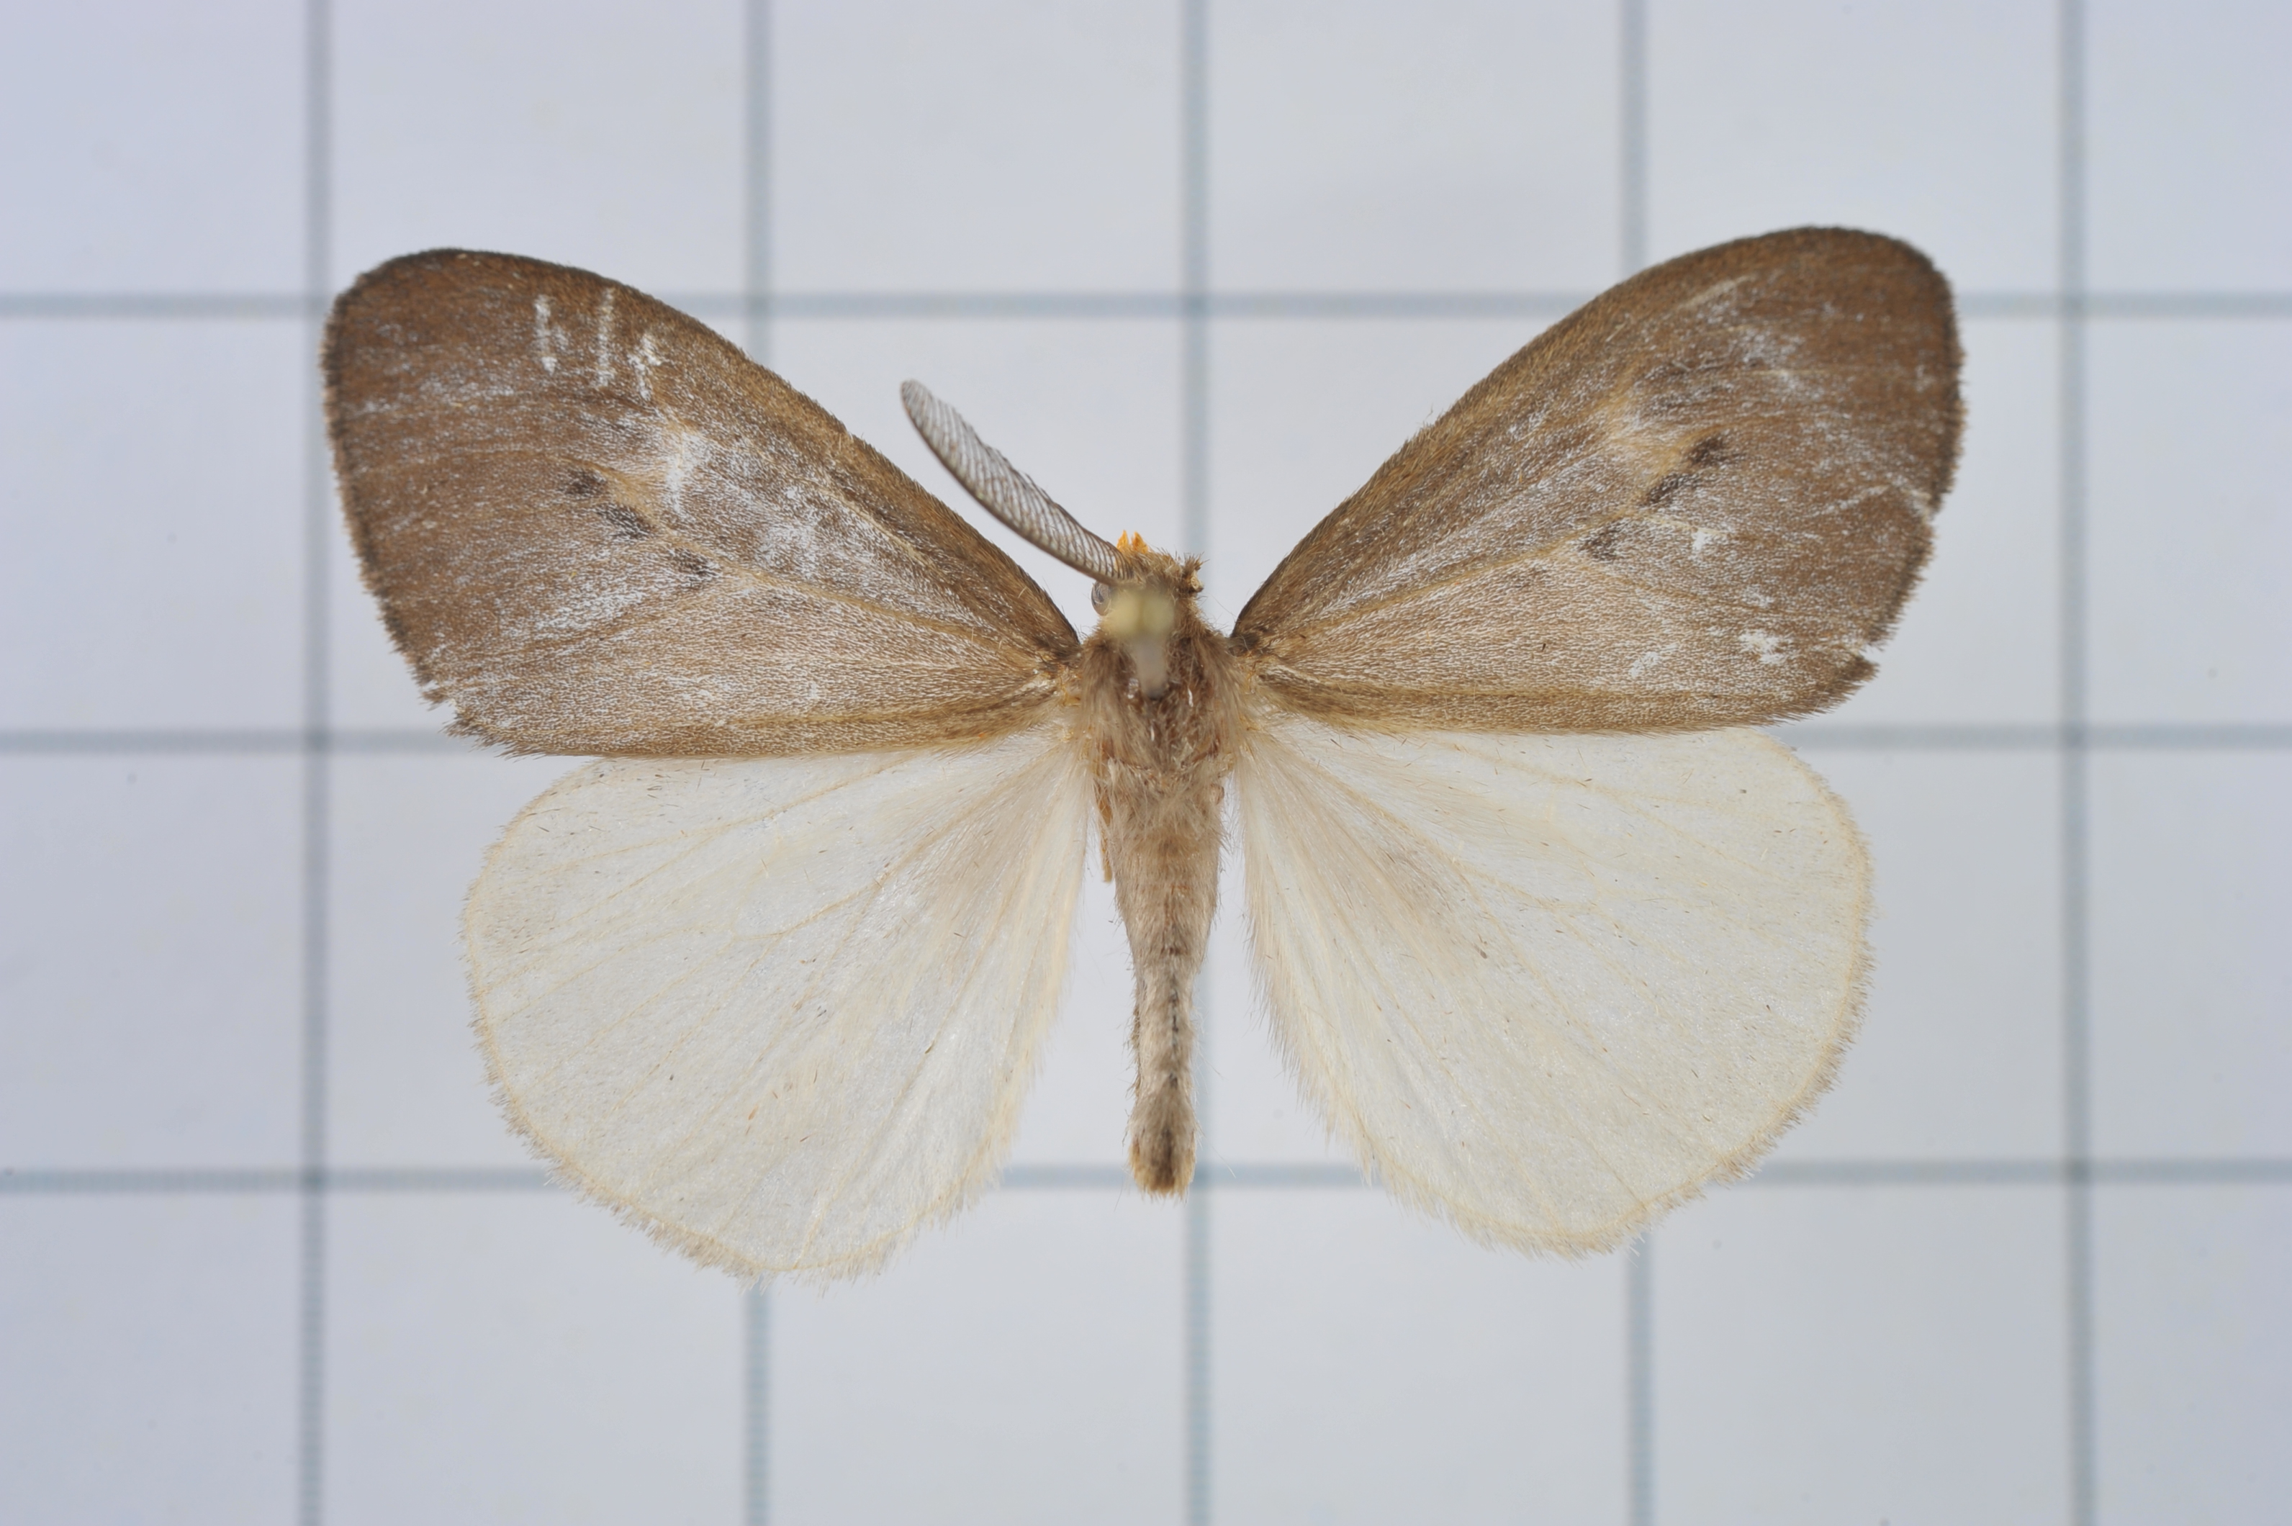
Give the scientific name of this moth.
Pantana ochripalpis
